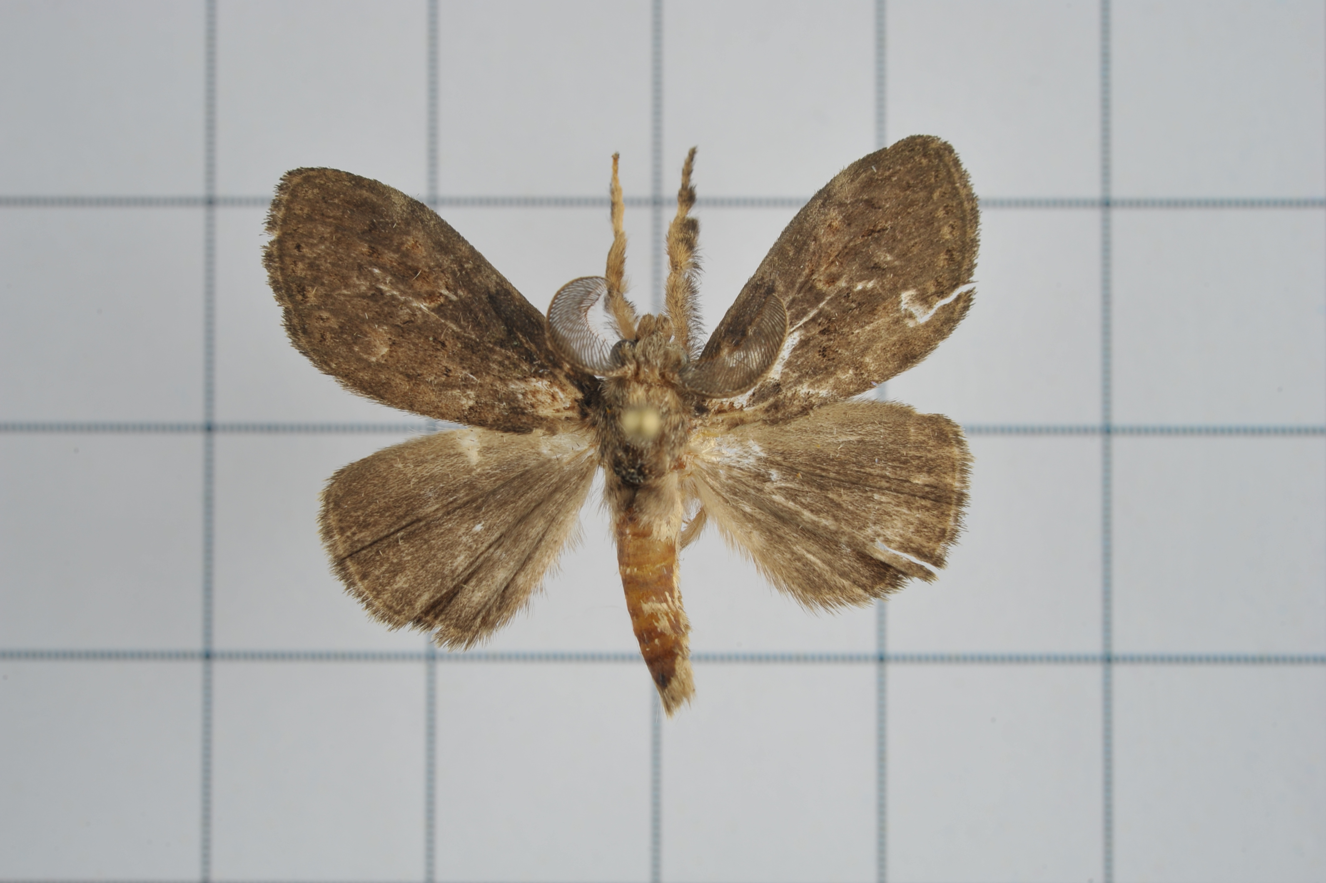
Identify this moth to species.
Olene dudgeoni
